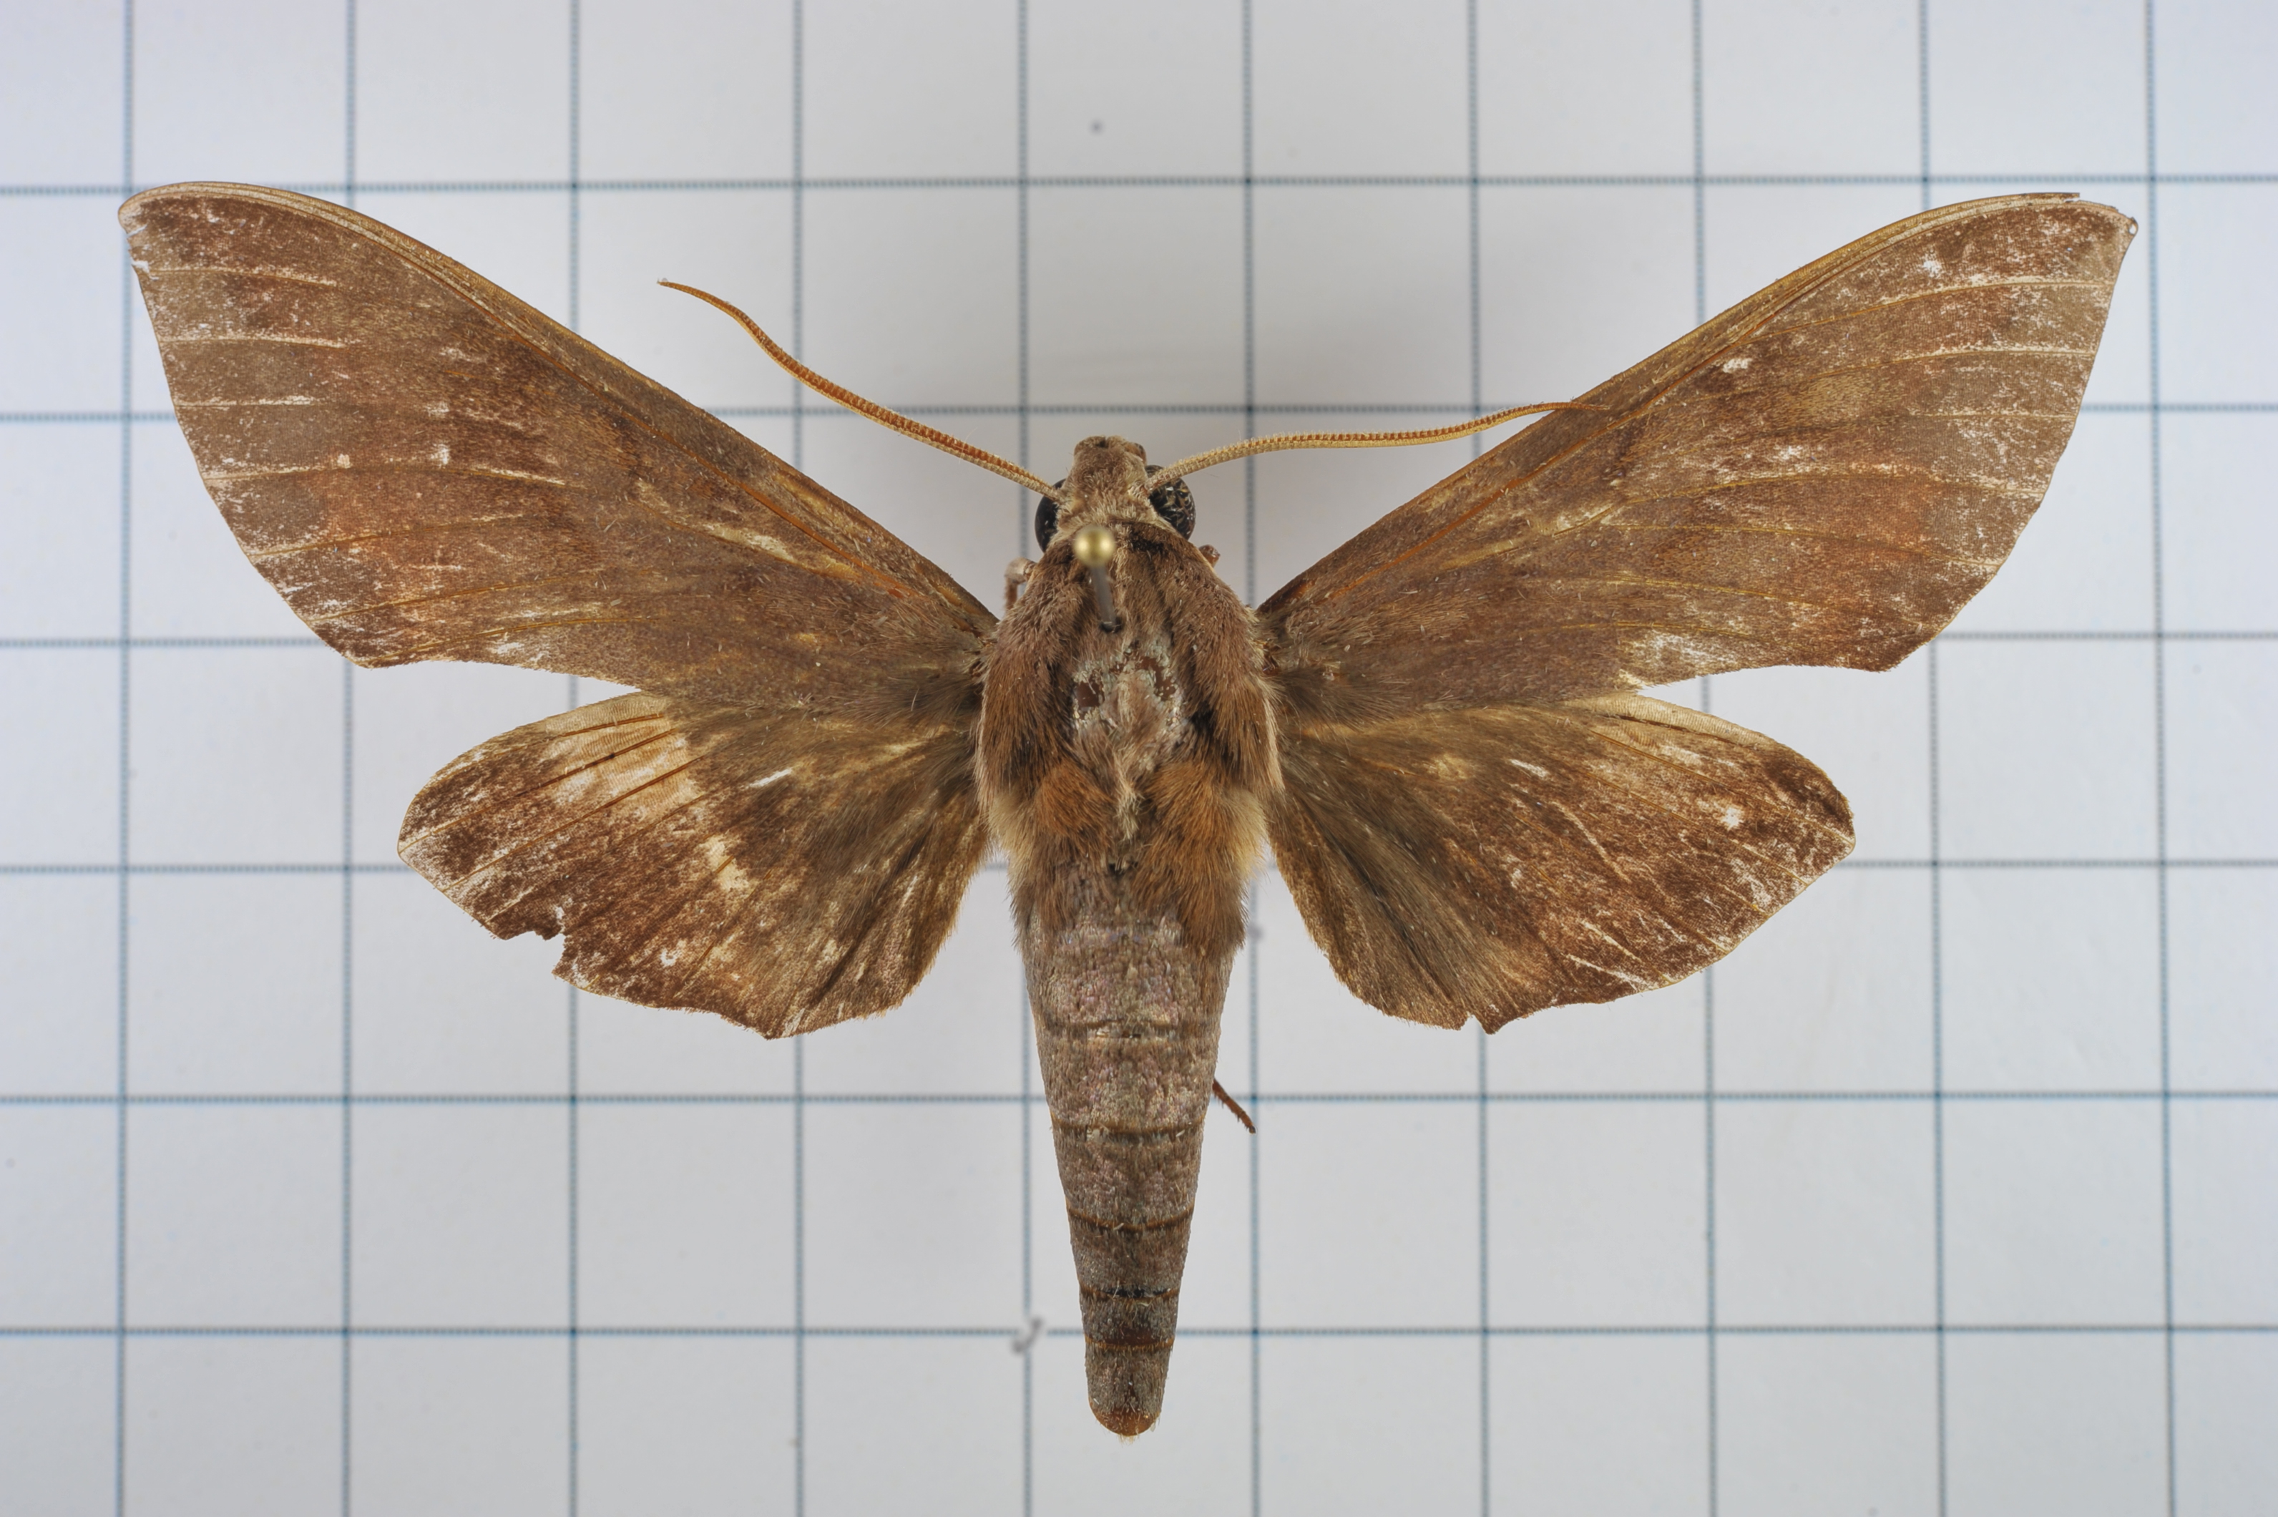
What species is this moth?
Ampelophaga rubiginosa myosotis
